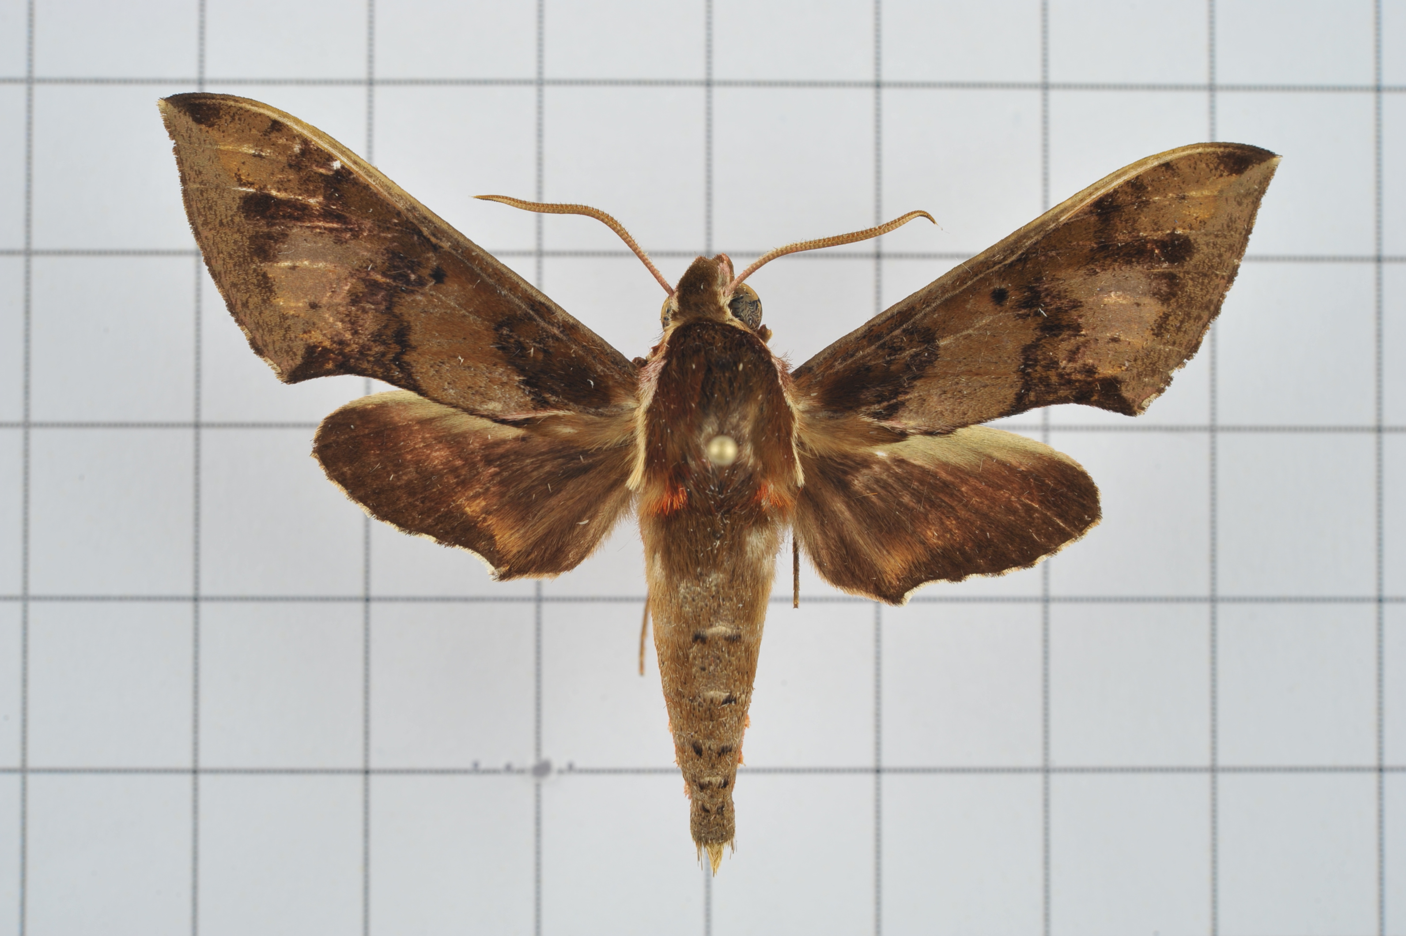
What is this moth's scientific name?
Rhagastis binoculata
